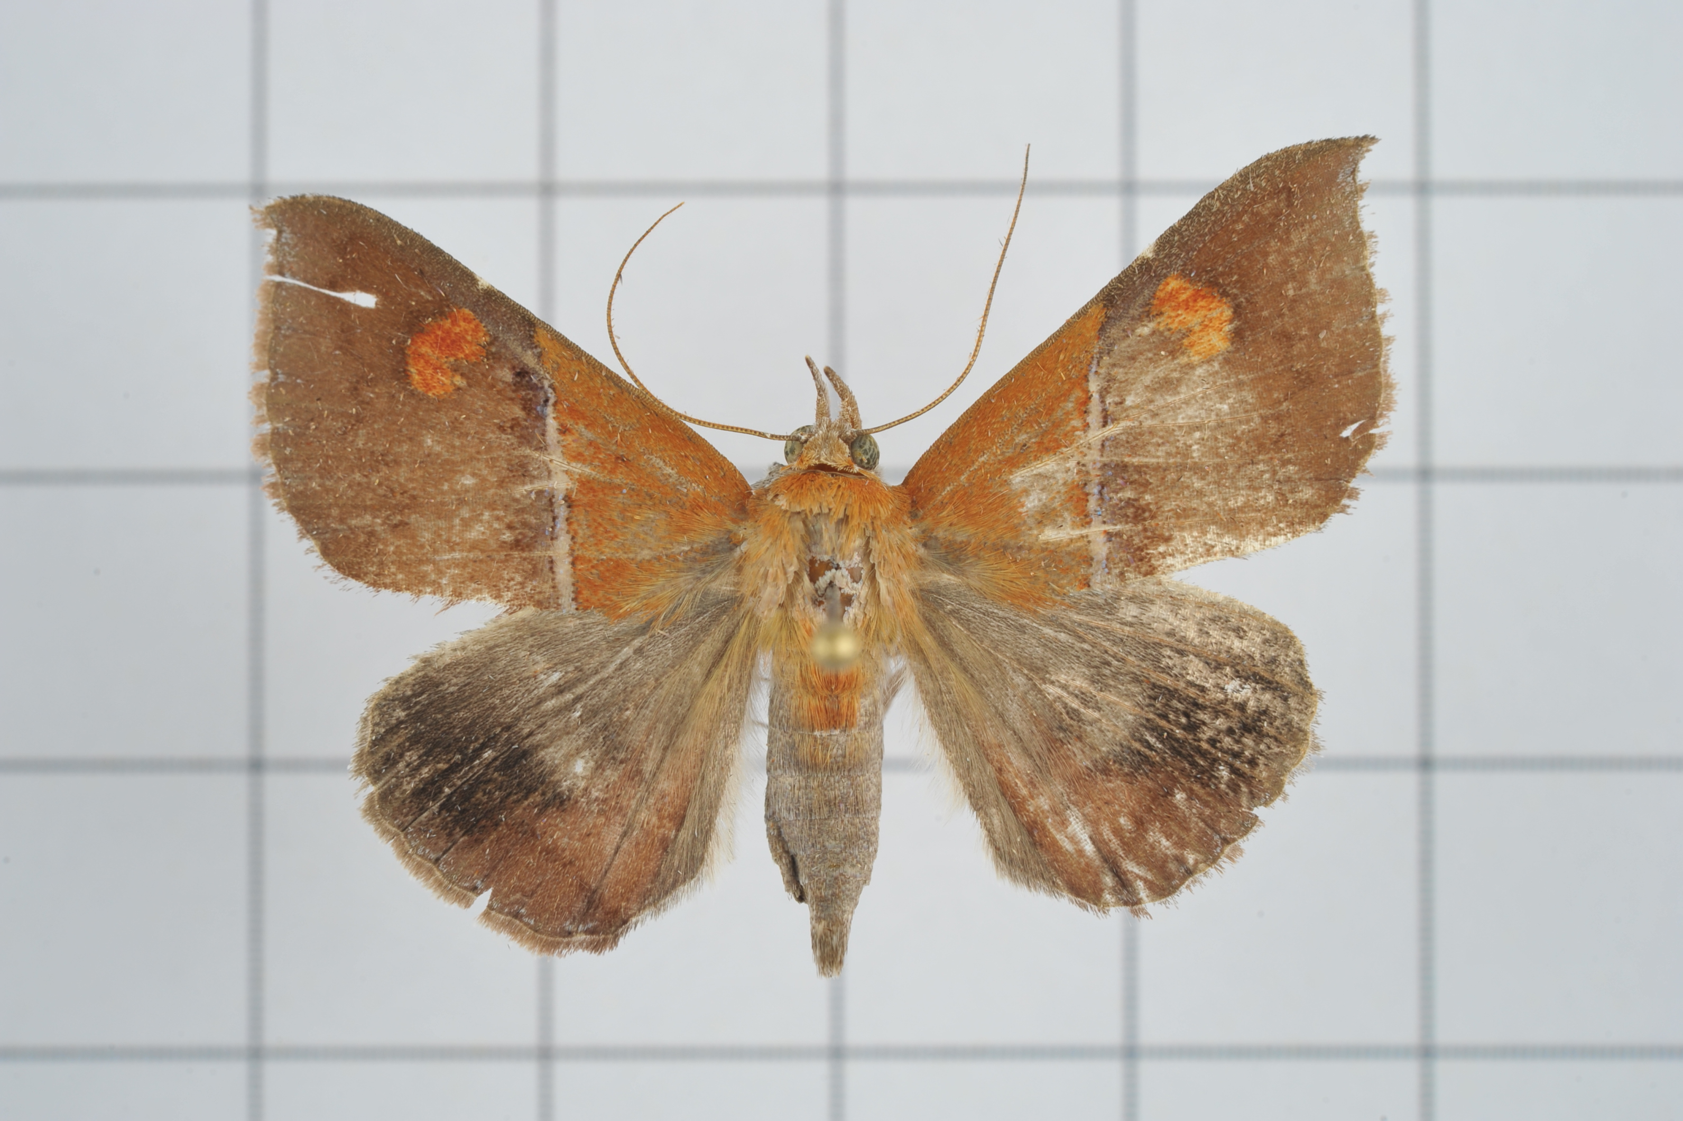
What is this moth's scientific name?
Sympis rufibasis
